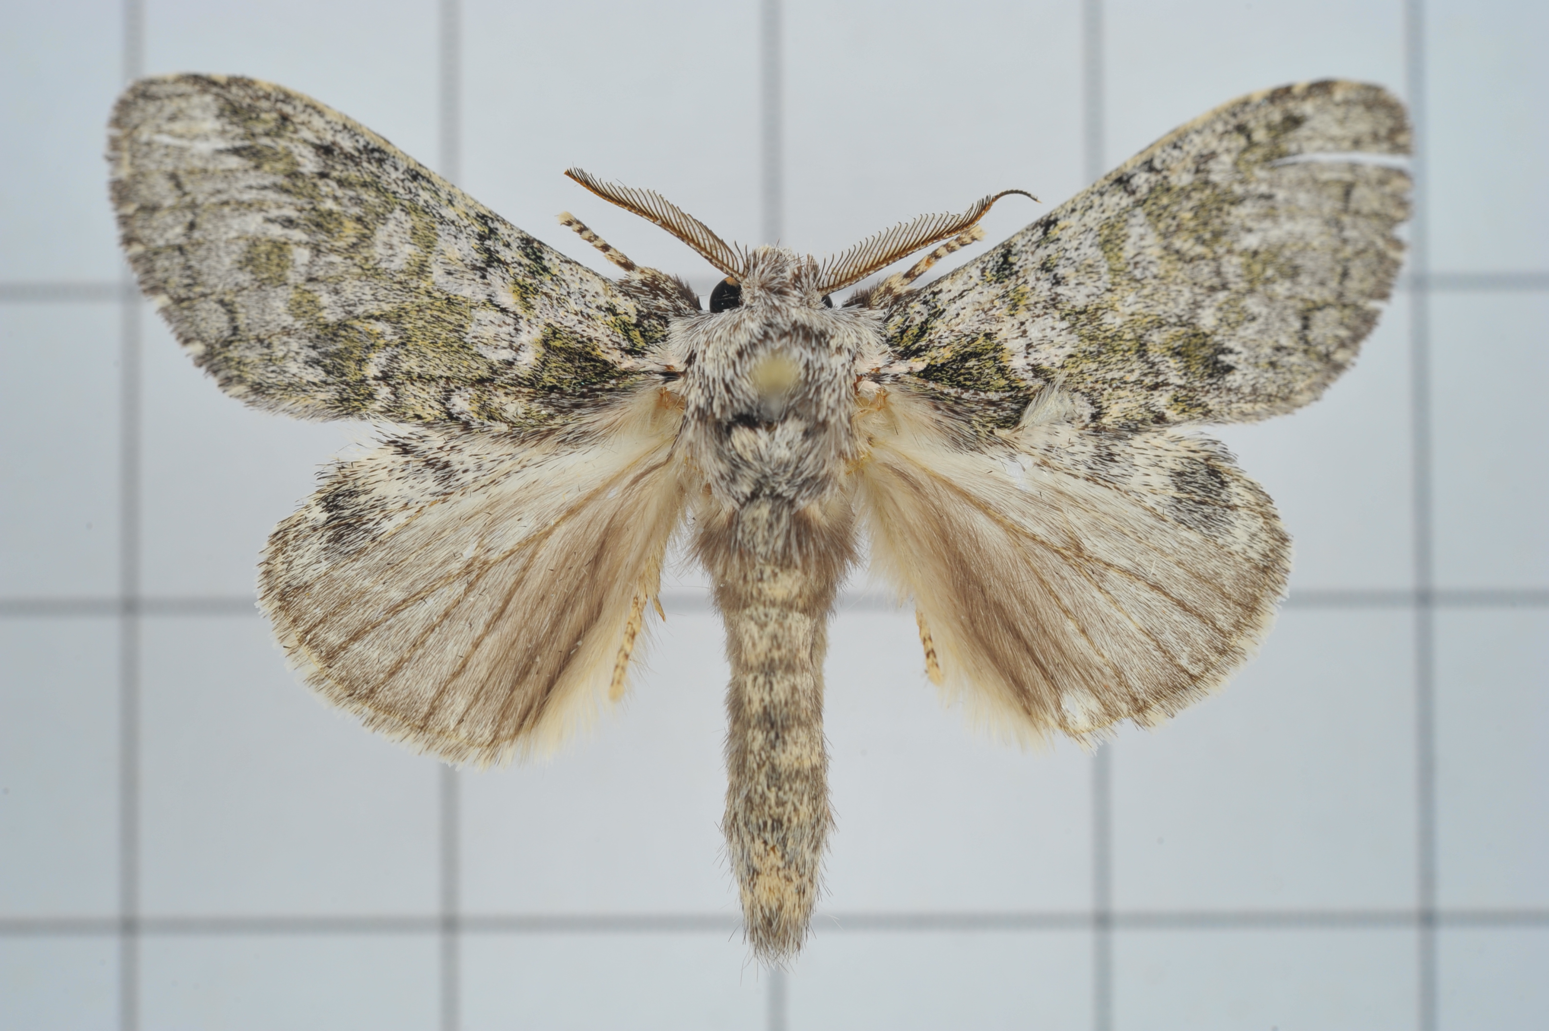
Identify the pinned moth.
Syntypistis pryeri
